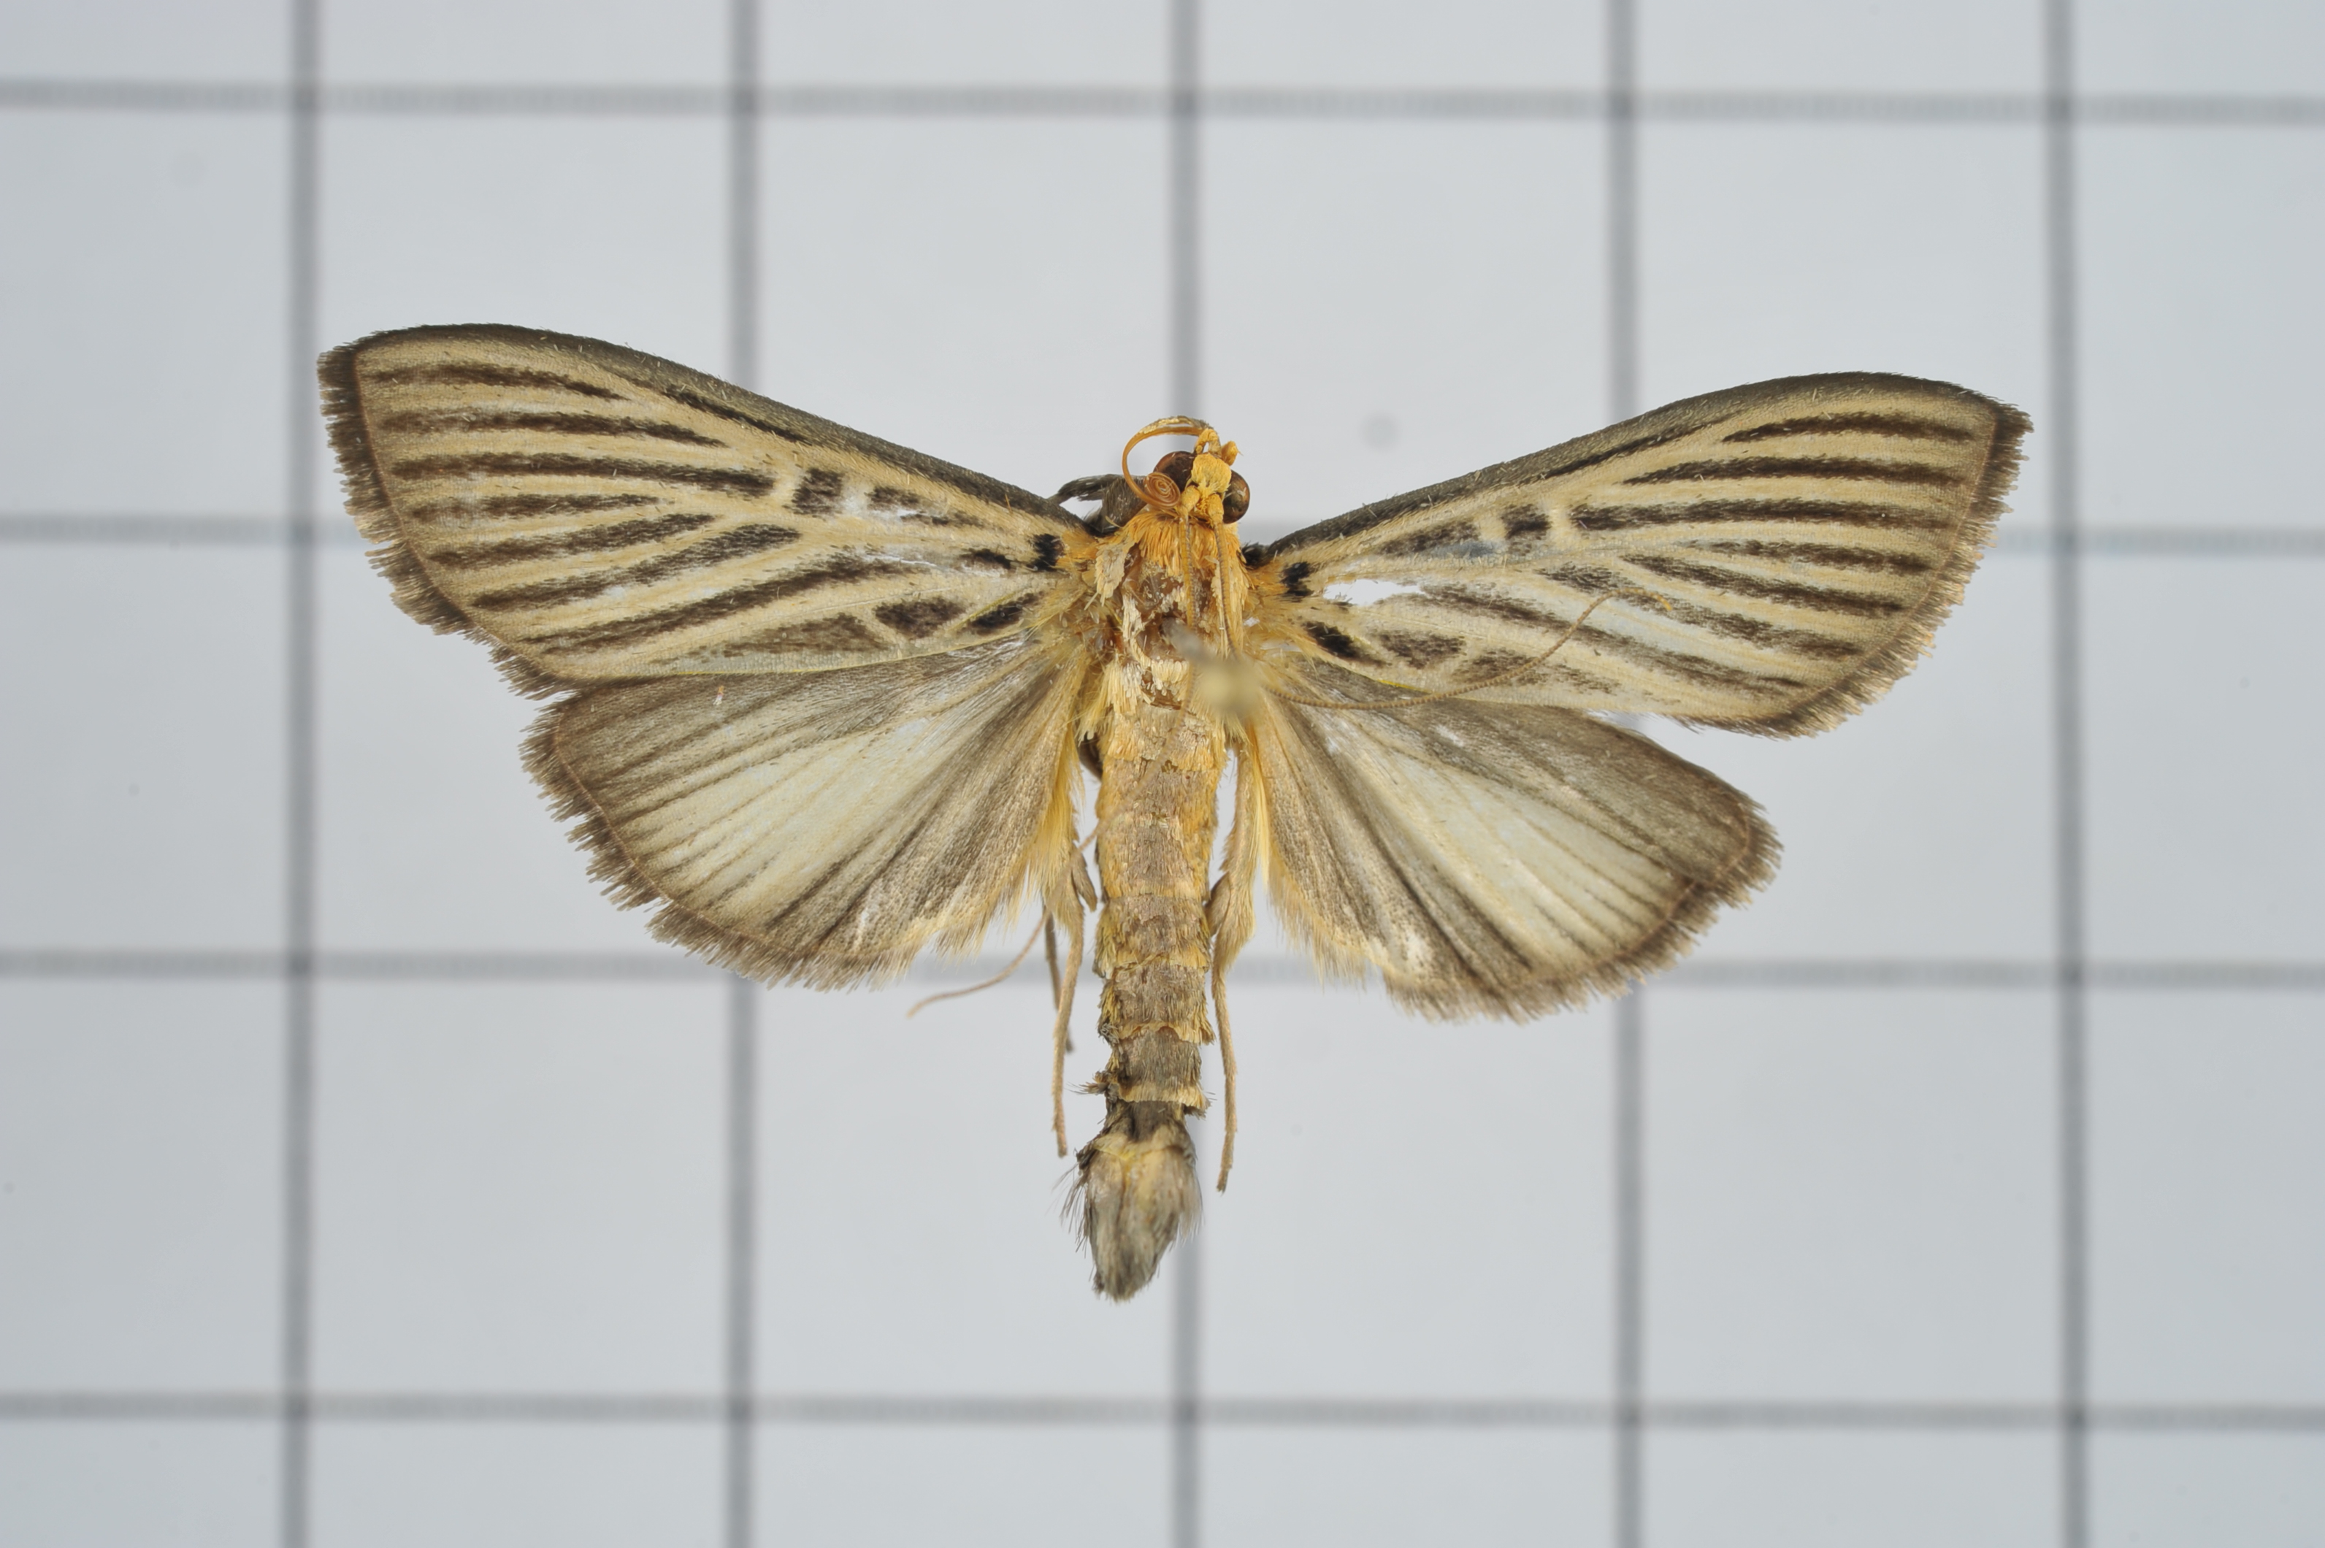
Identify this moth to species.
Tyspanodes hypsalis
